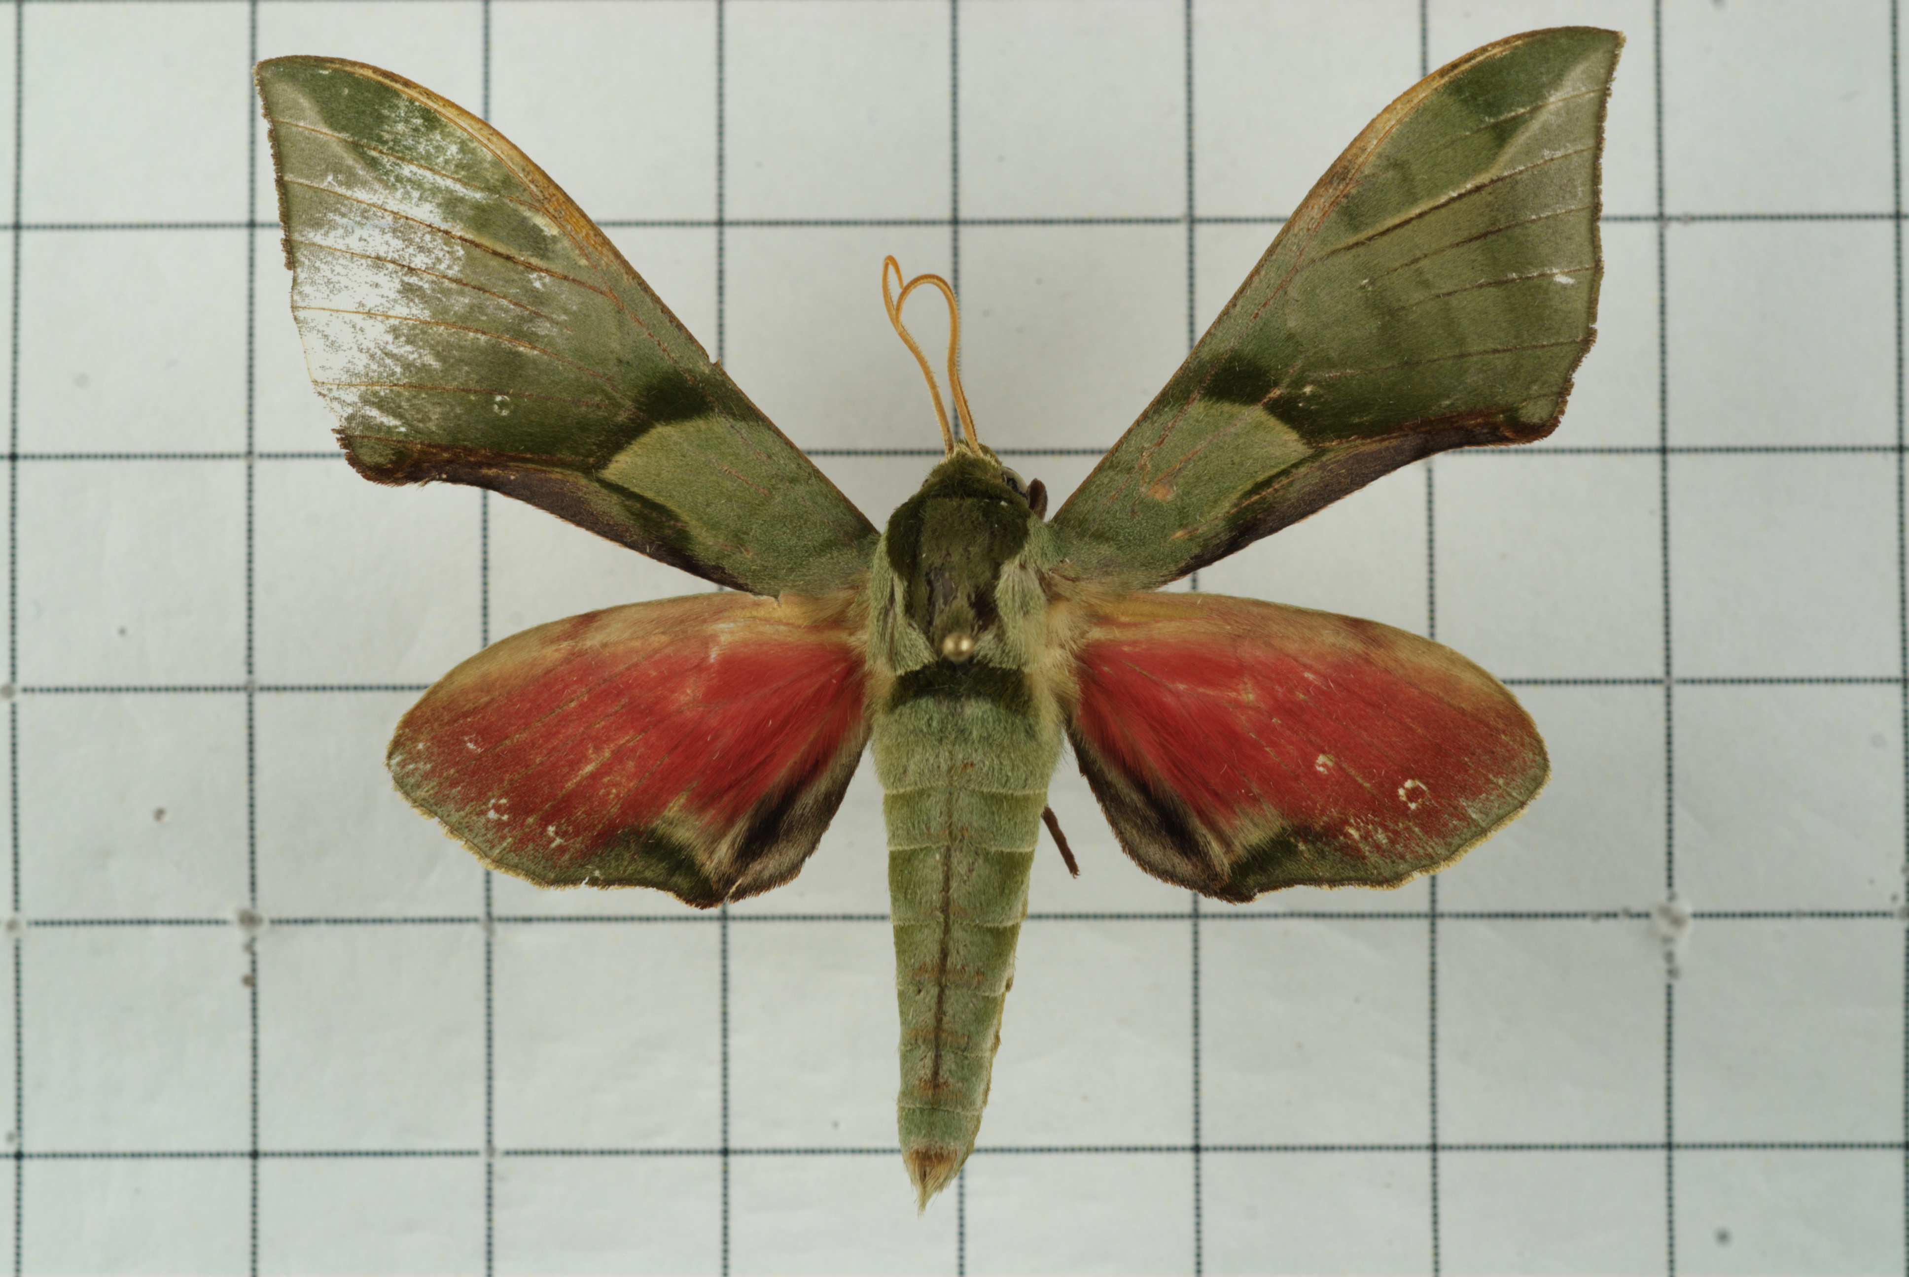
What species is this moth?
Callambulyx tatarinovii formosana
